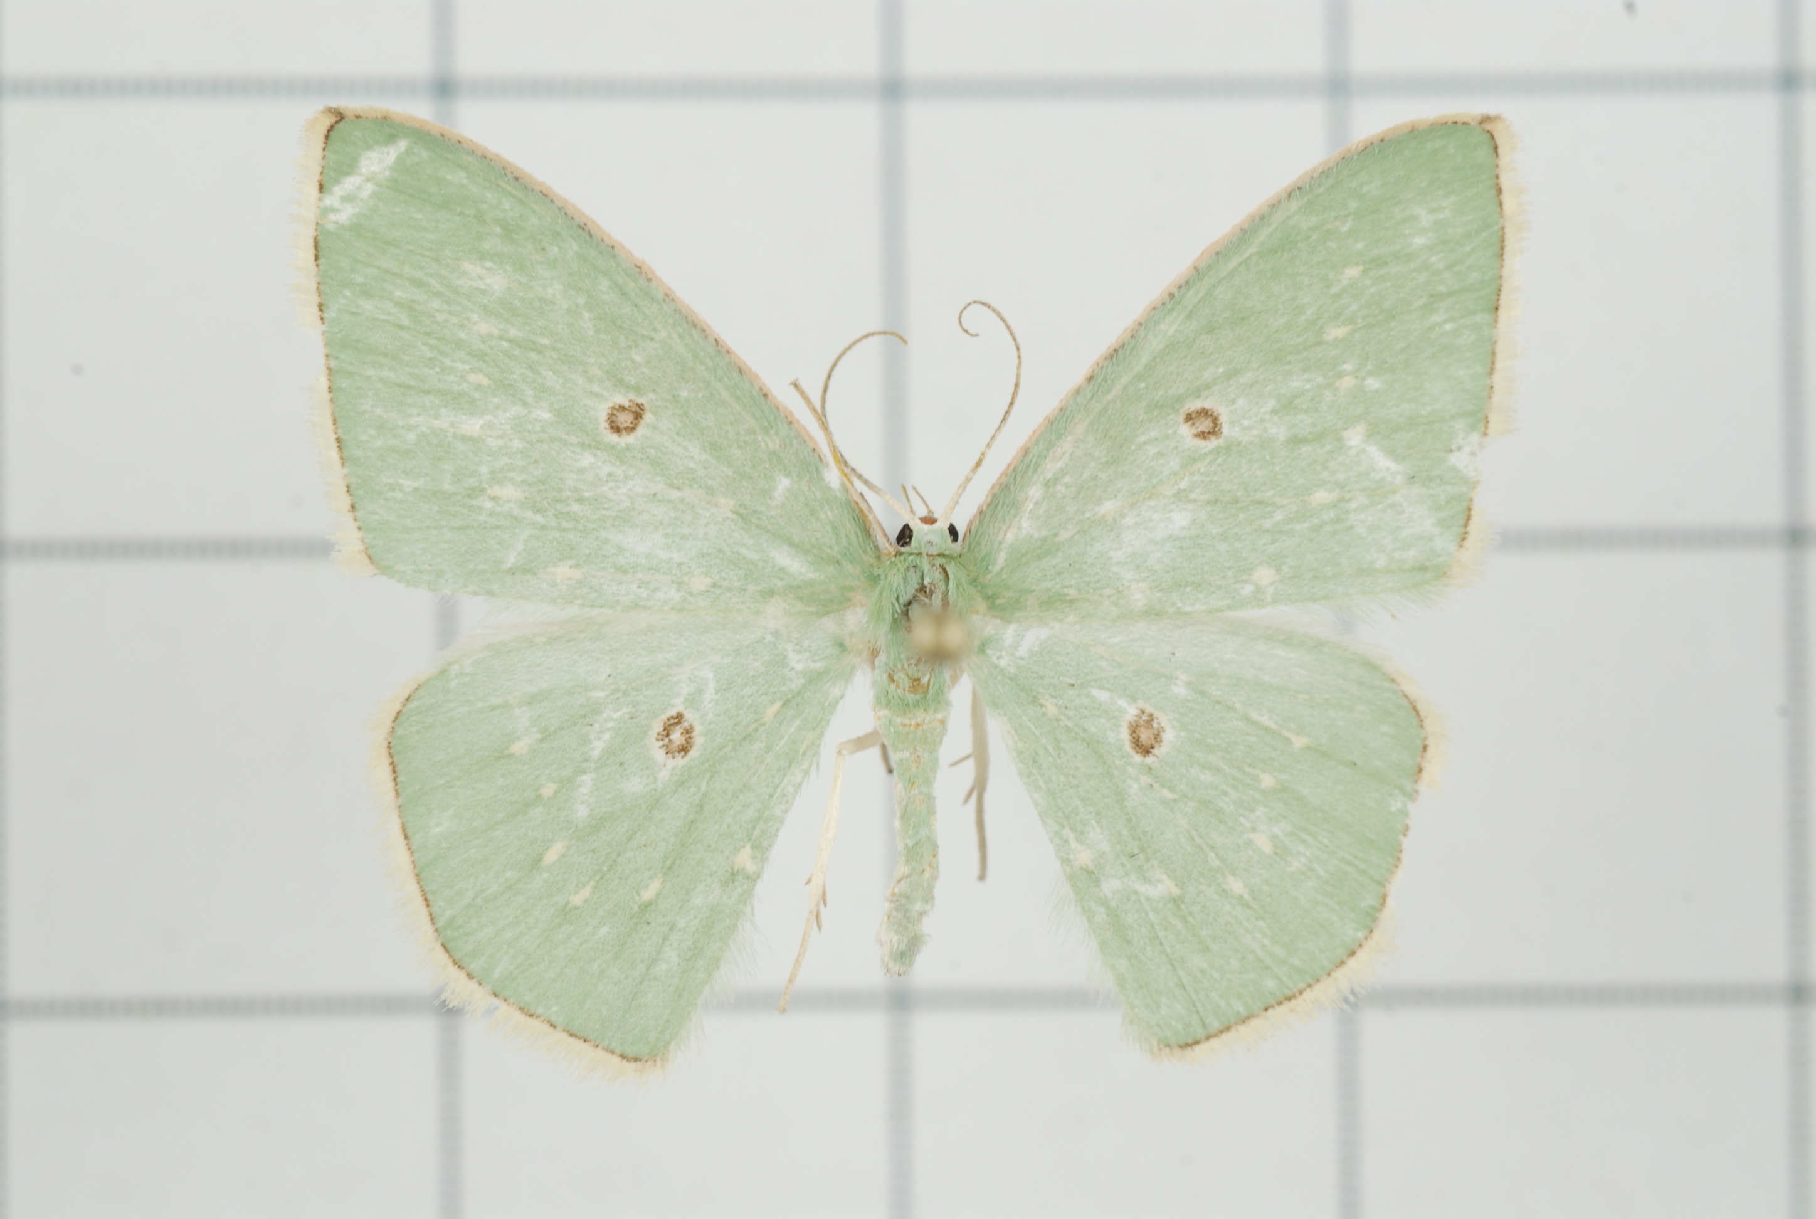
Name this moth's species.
Comostola ocellulata
